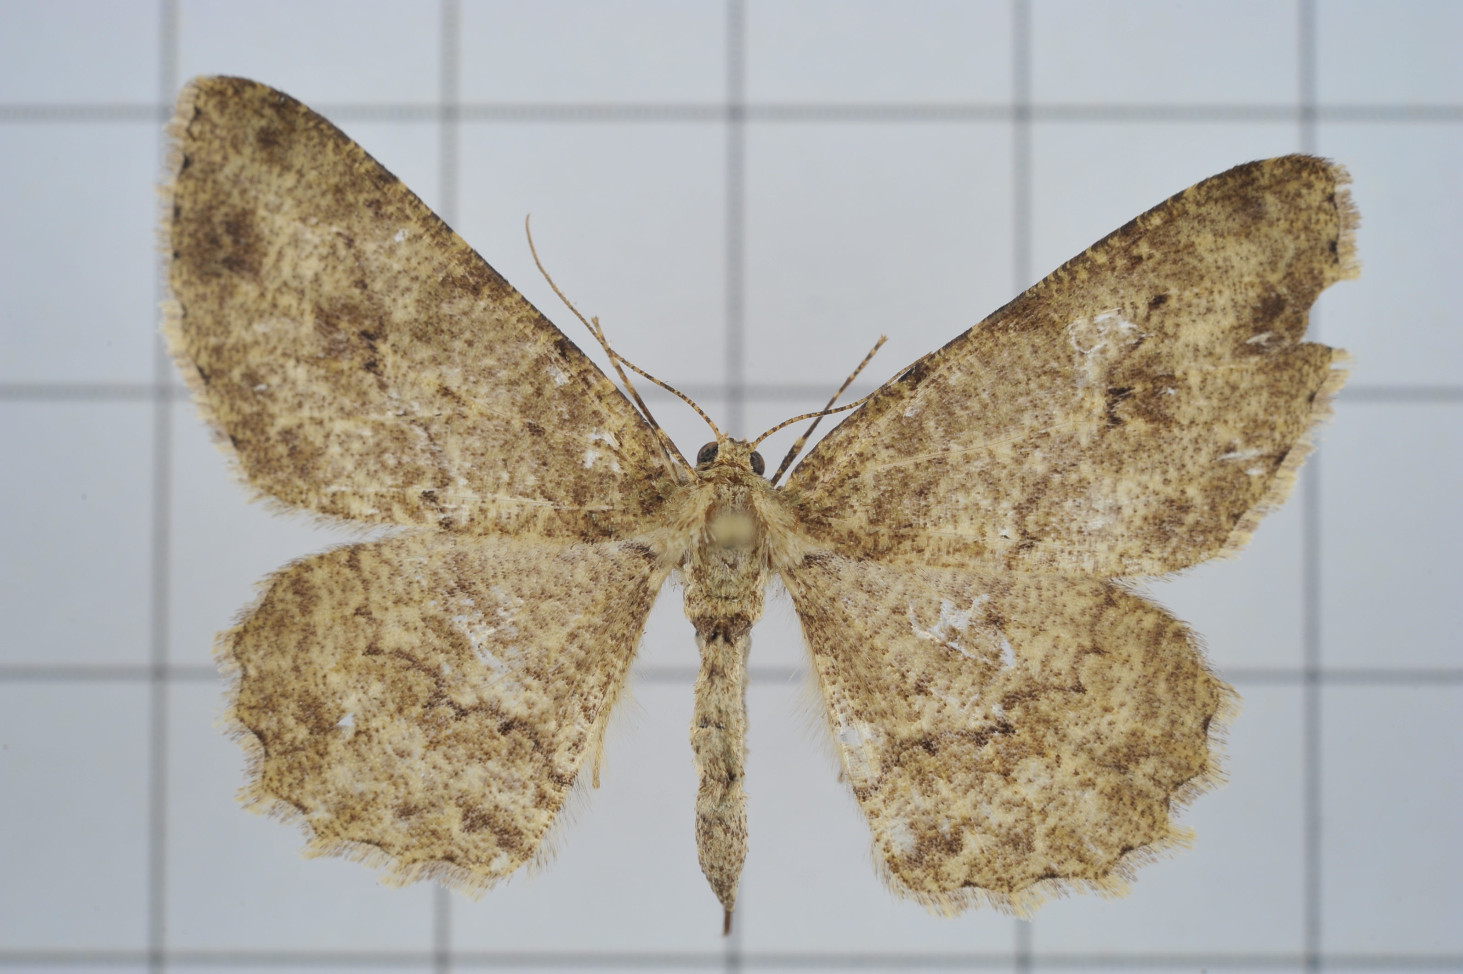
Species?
Ectropis bhurmitra
